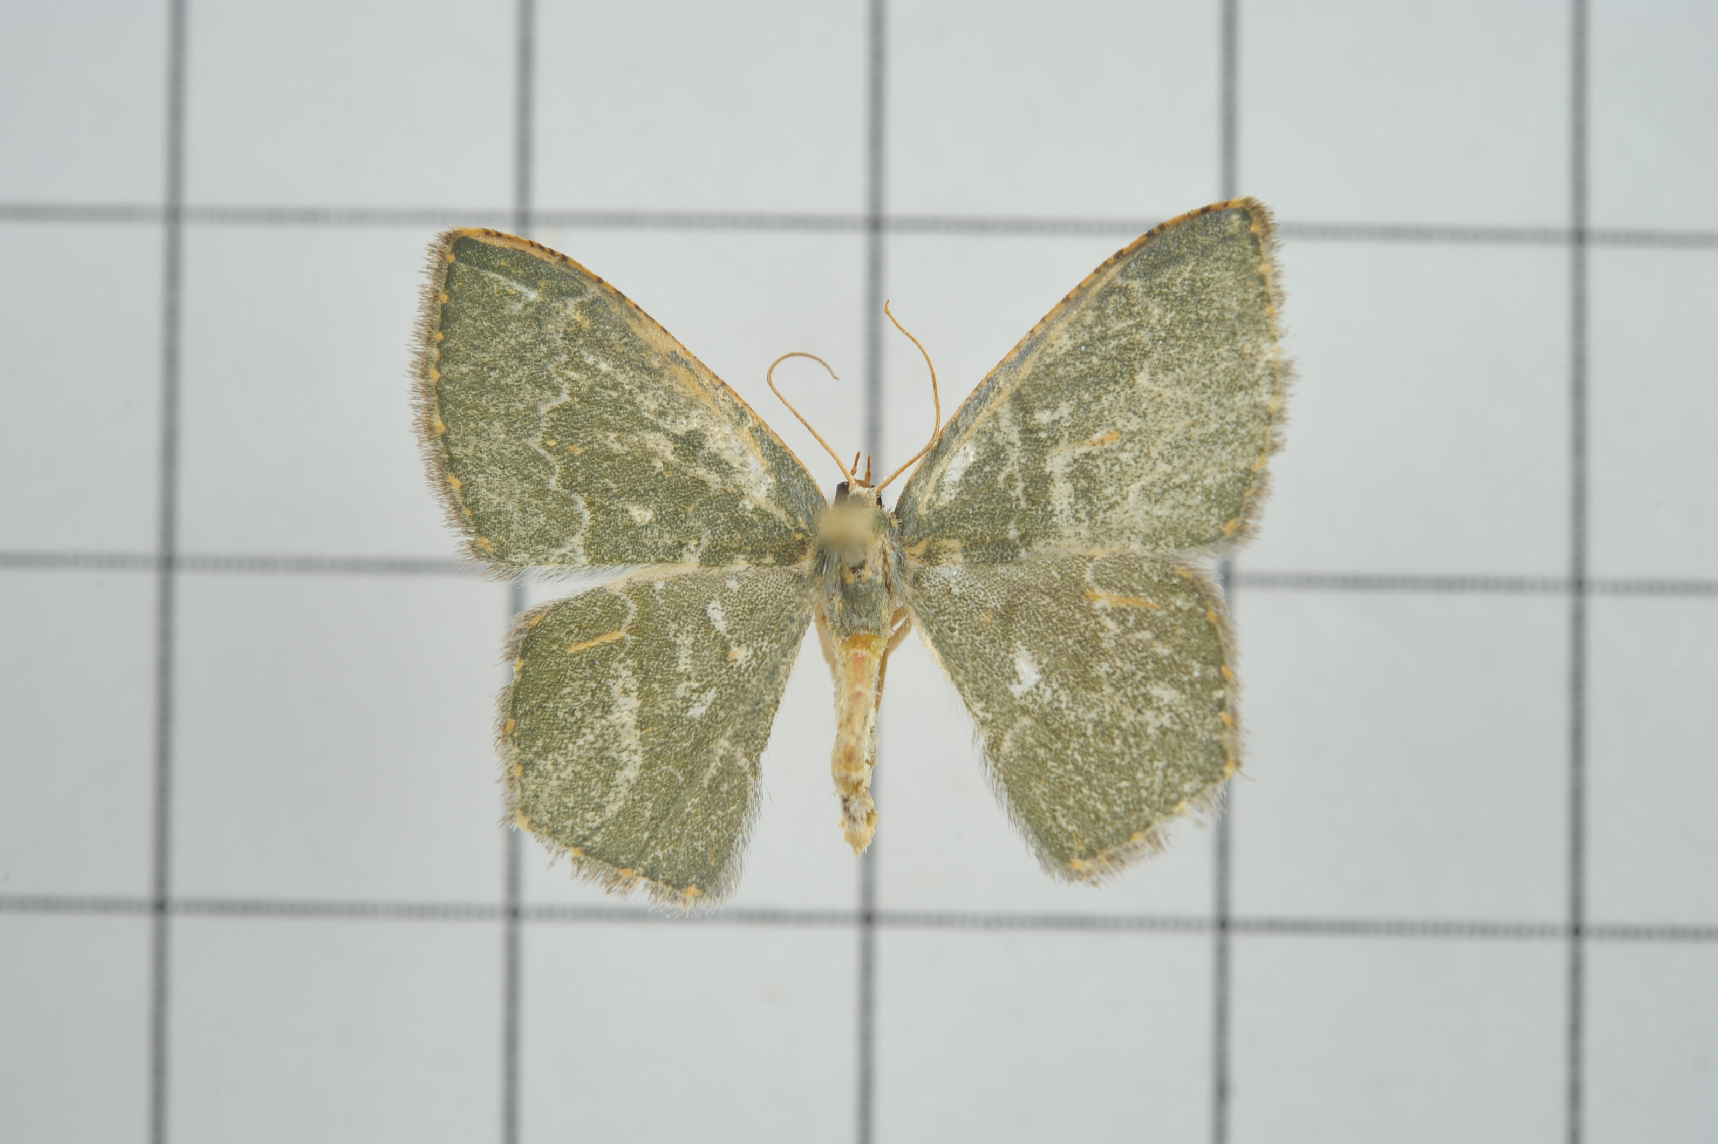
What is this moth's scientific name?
Maxates lactipuncta
